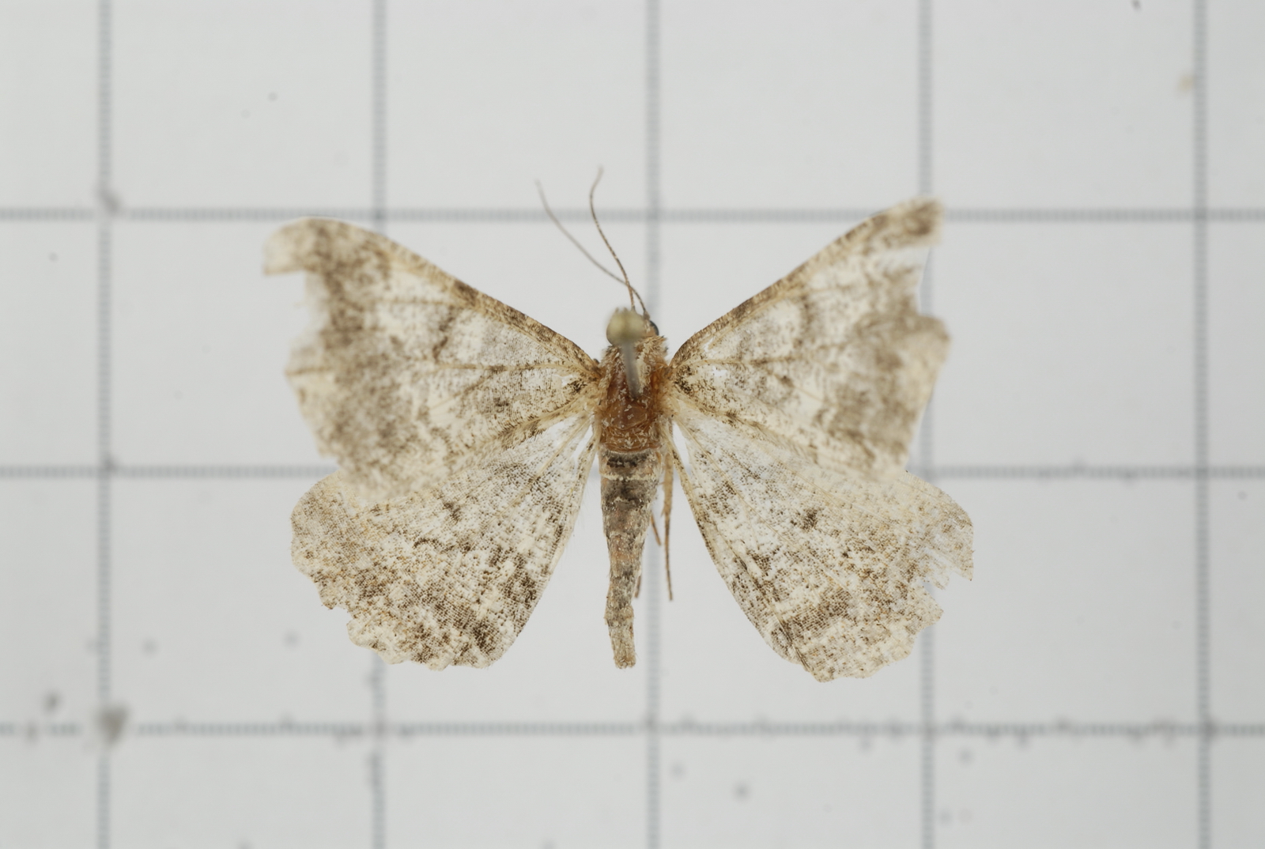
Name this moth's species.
Alcis taiwanovariegata
